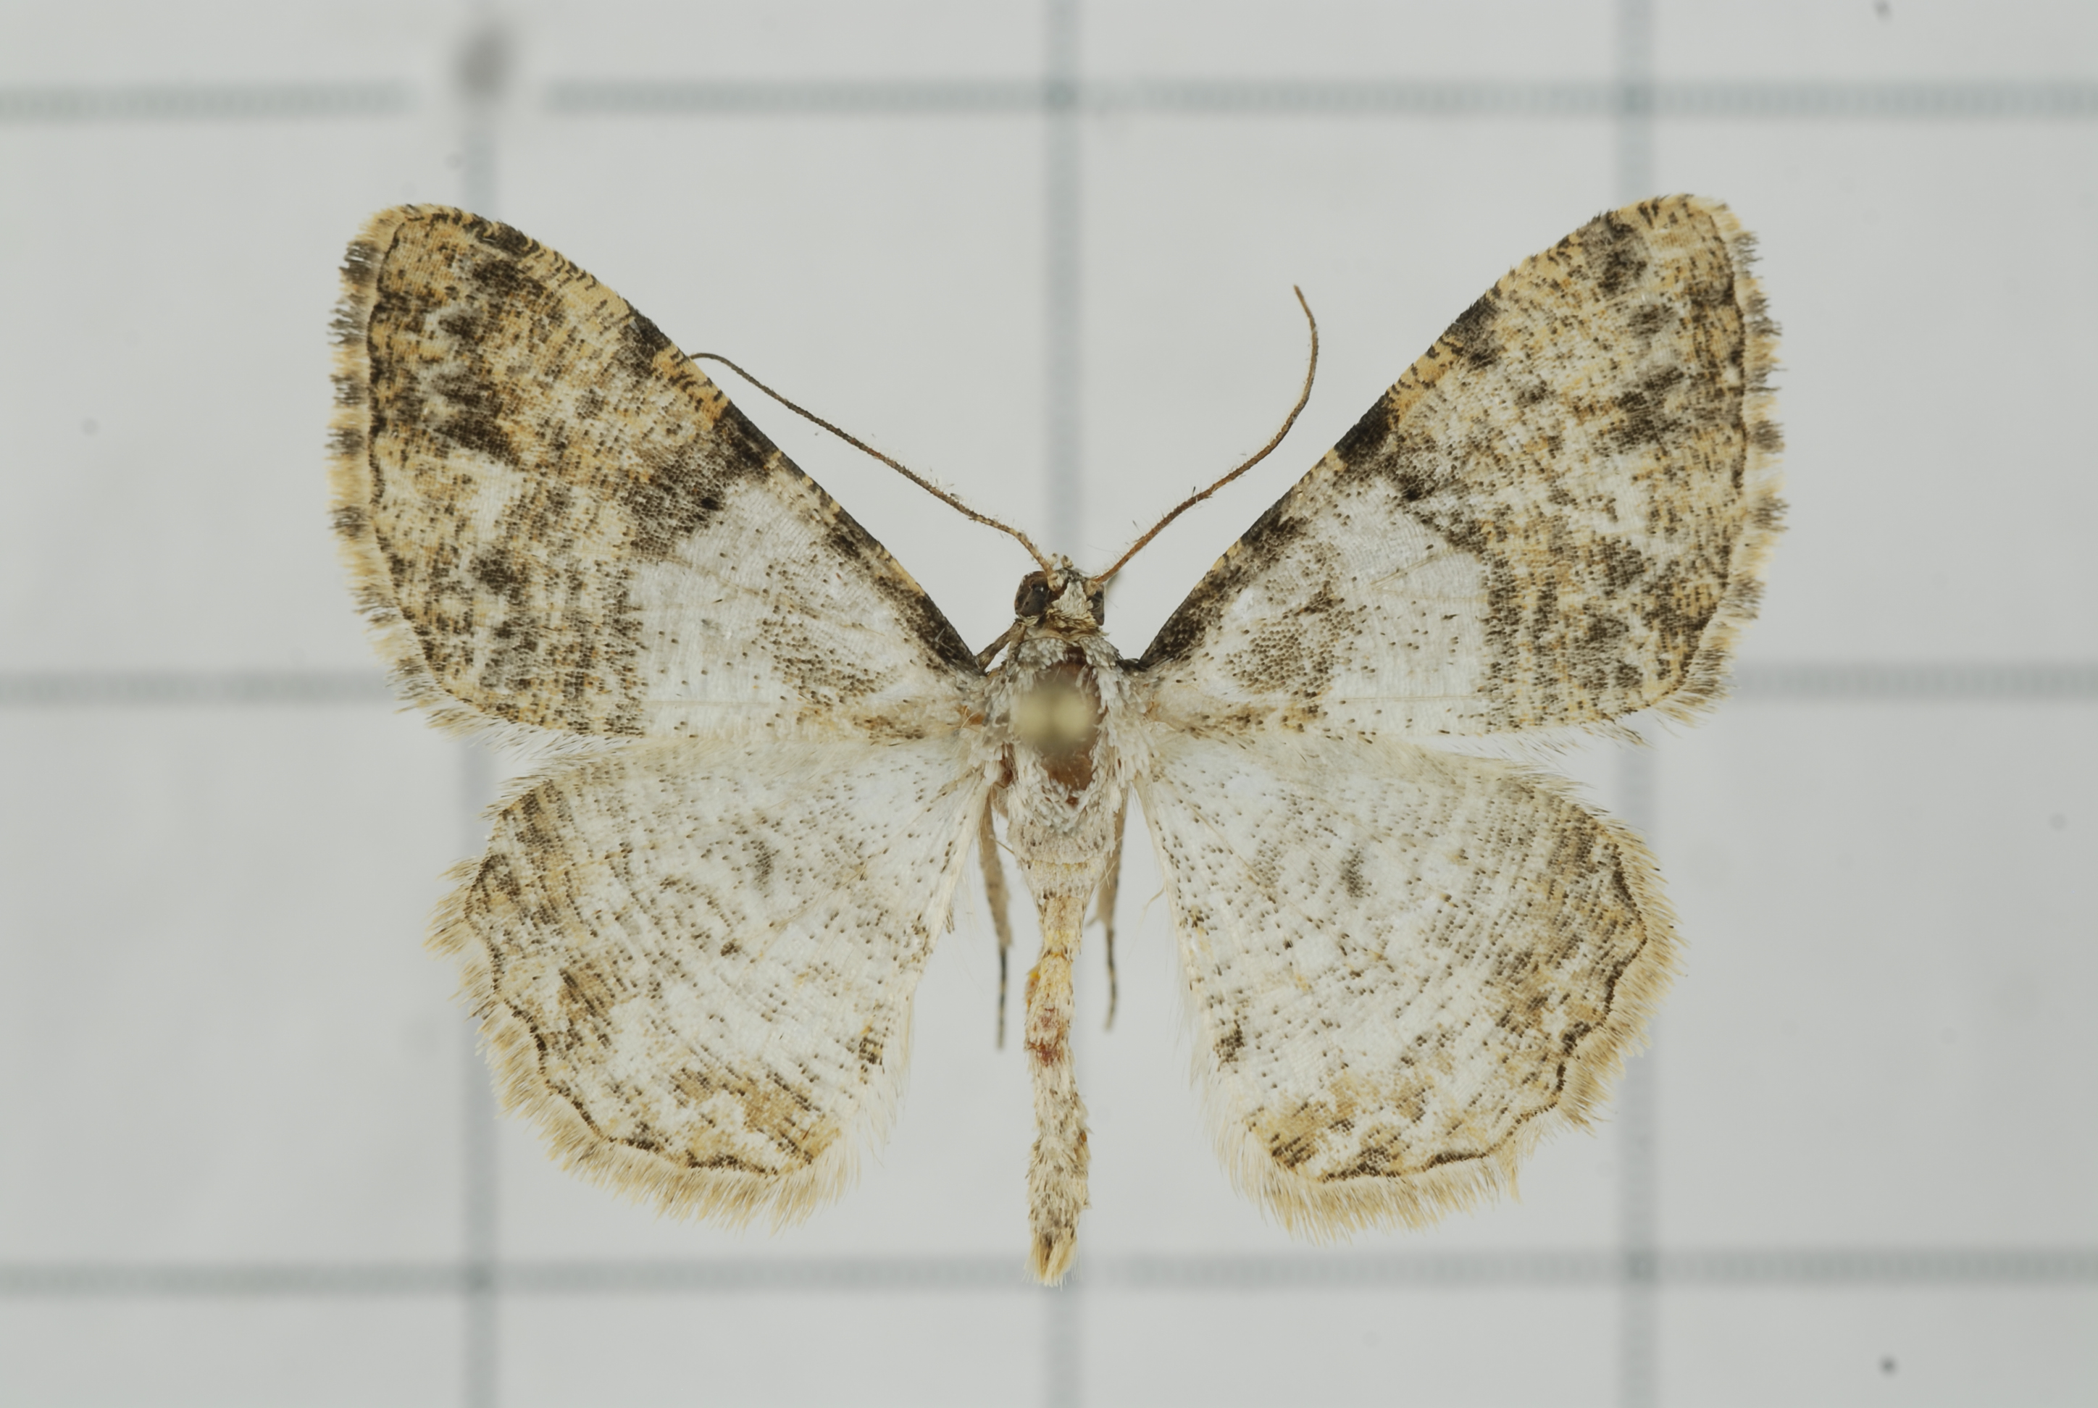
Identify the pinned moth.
Psilalcis albibasis
